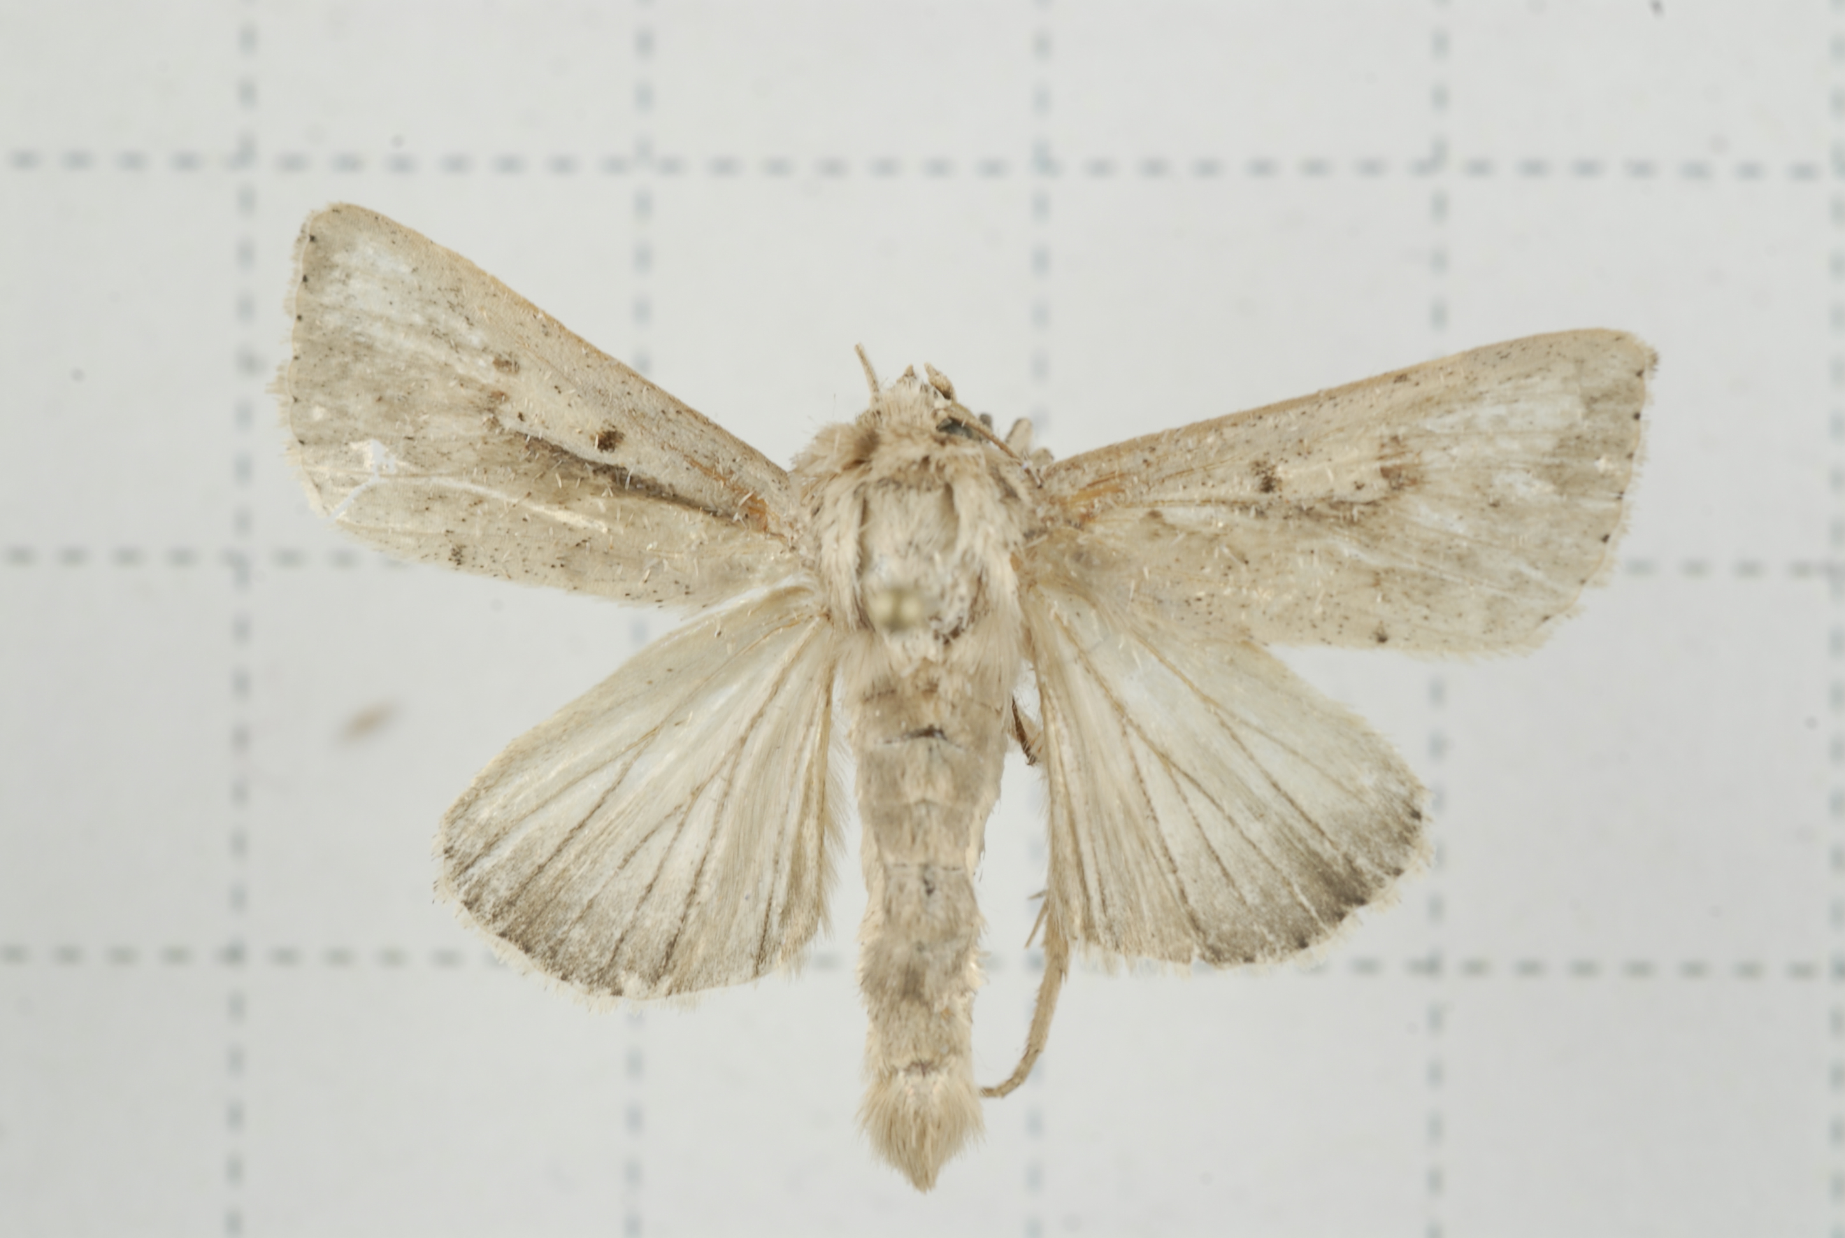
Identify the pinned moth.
Leucania yu
